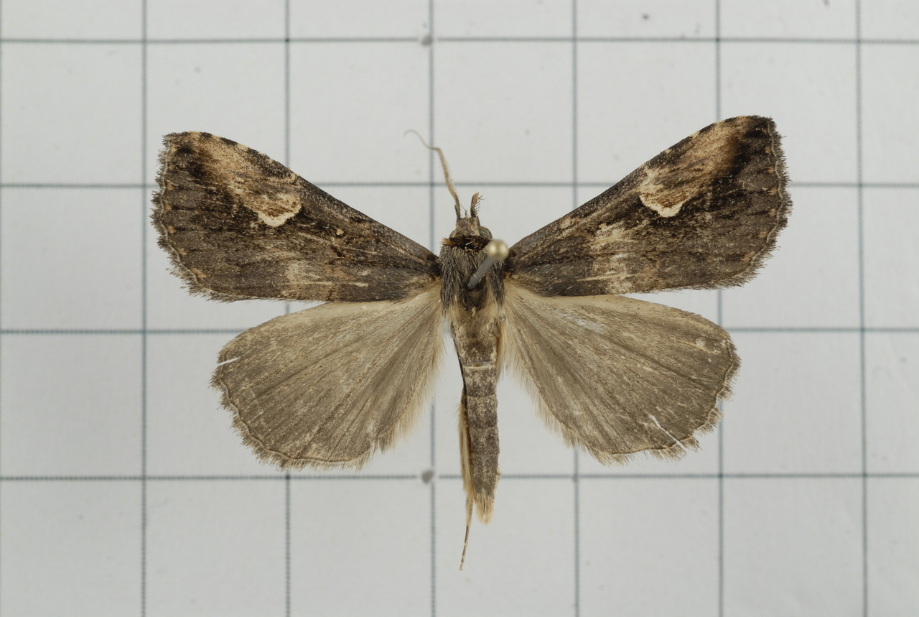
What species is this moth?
Pseudosphetta moorei
